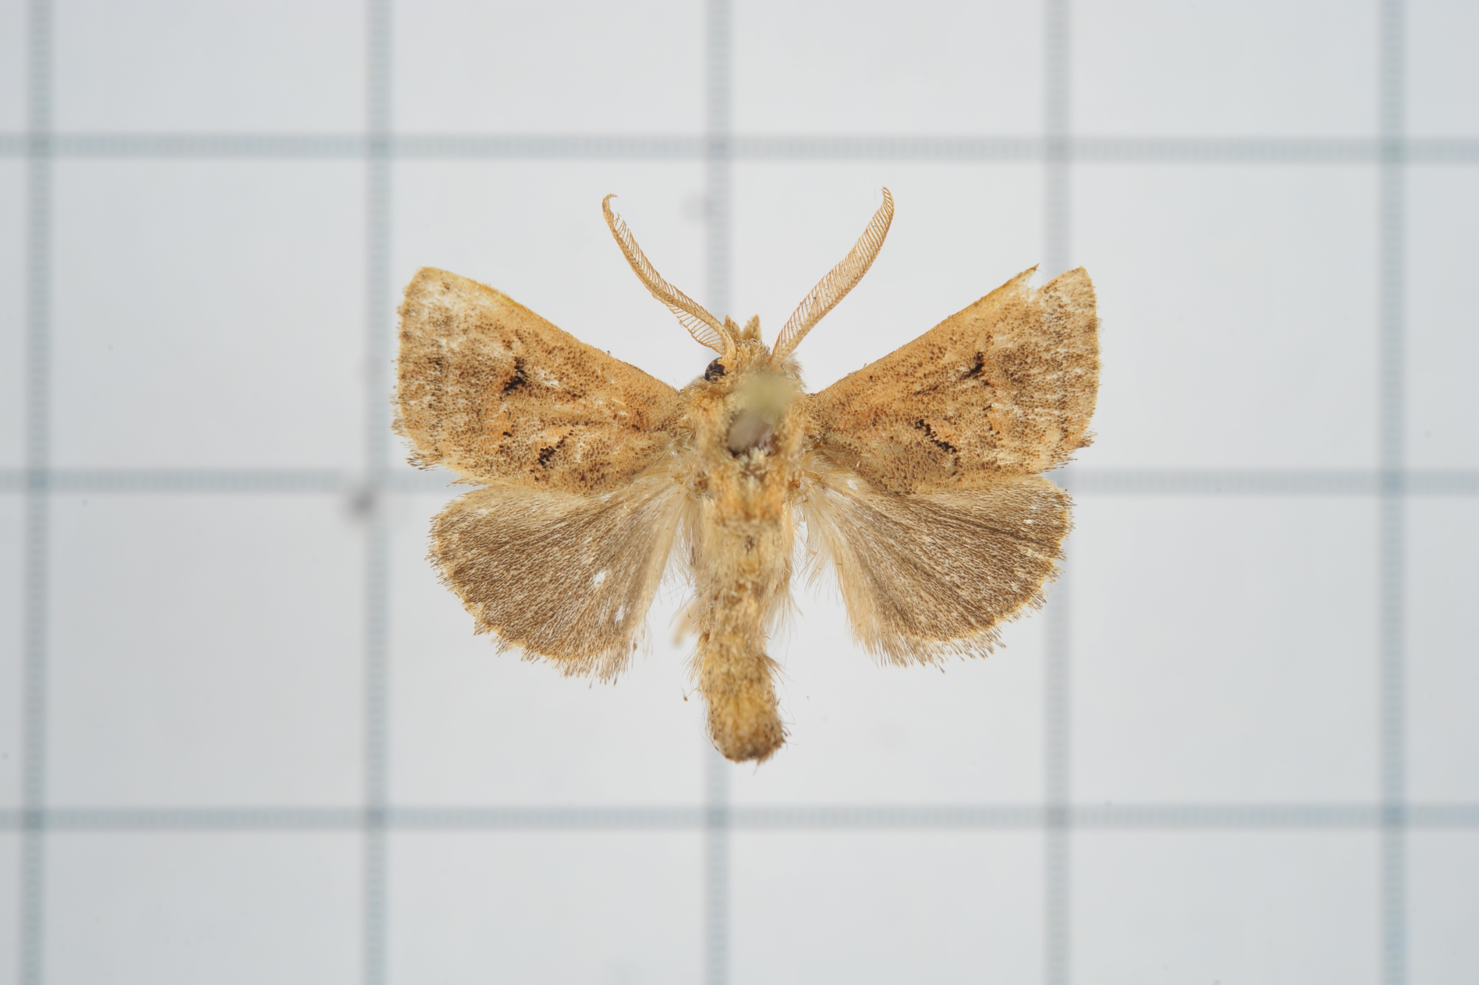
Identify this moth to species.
Orthocraspeda furva
